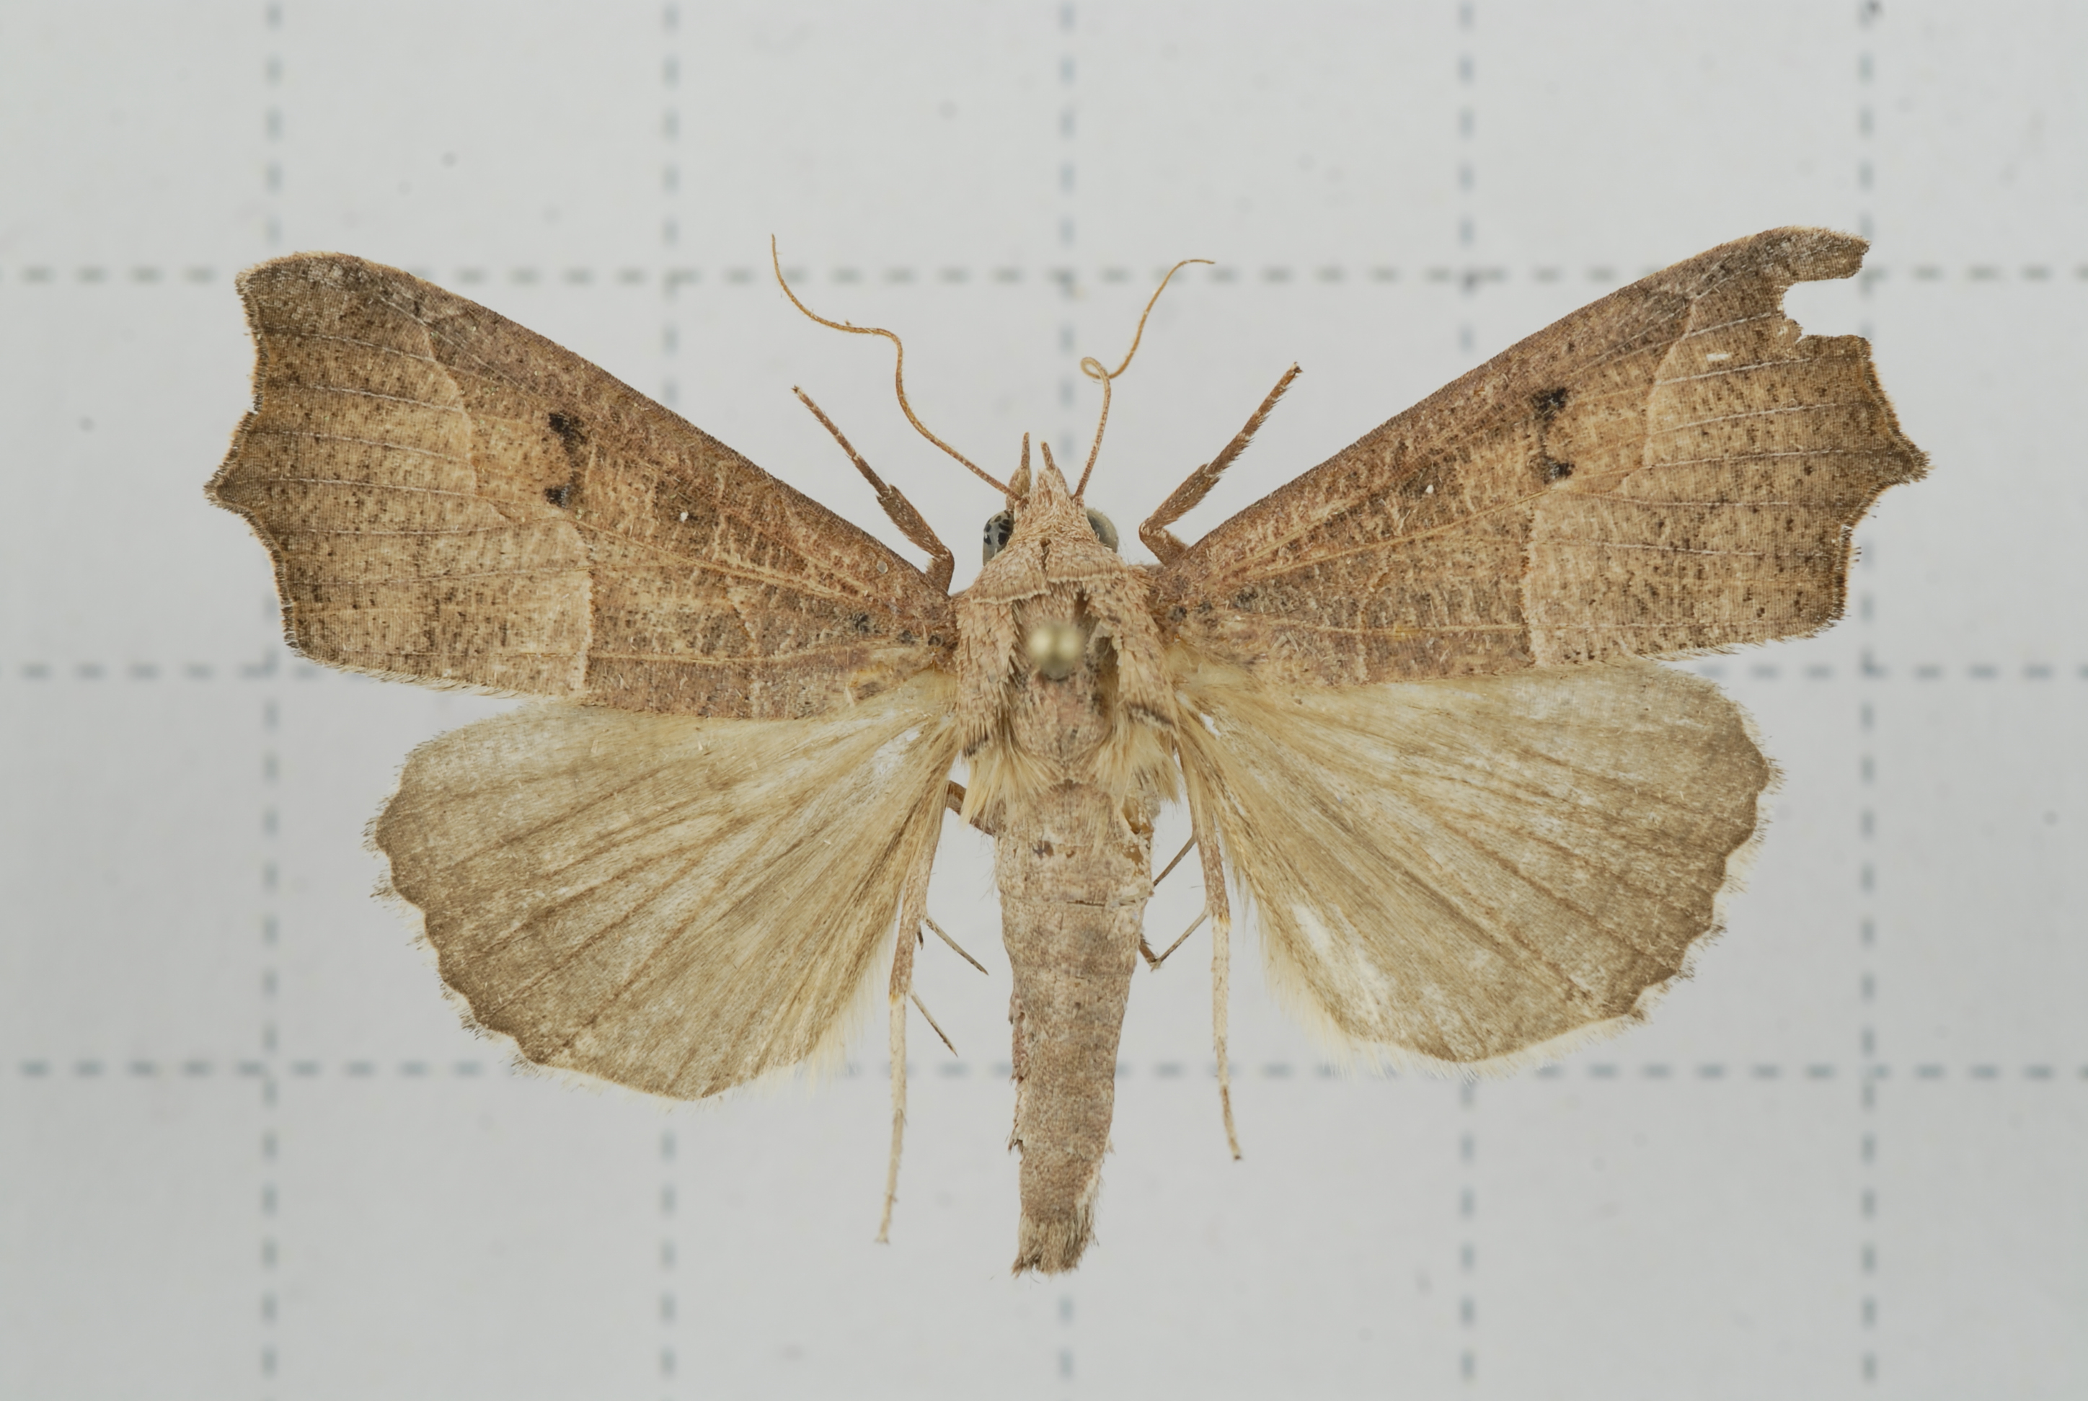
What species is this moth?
Gonitis mesogona
